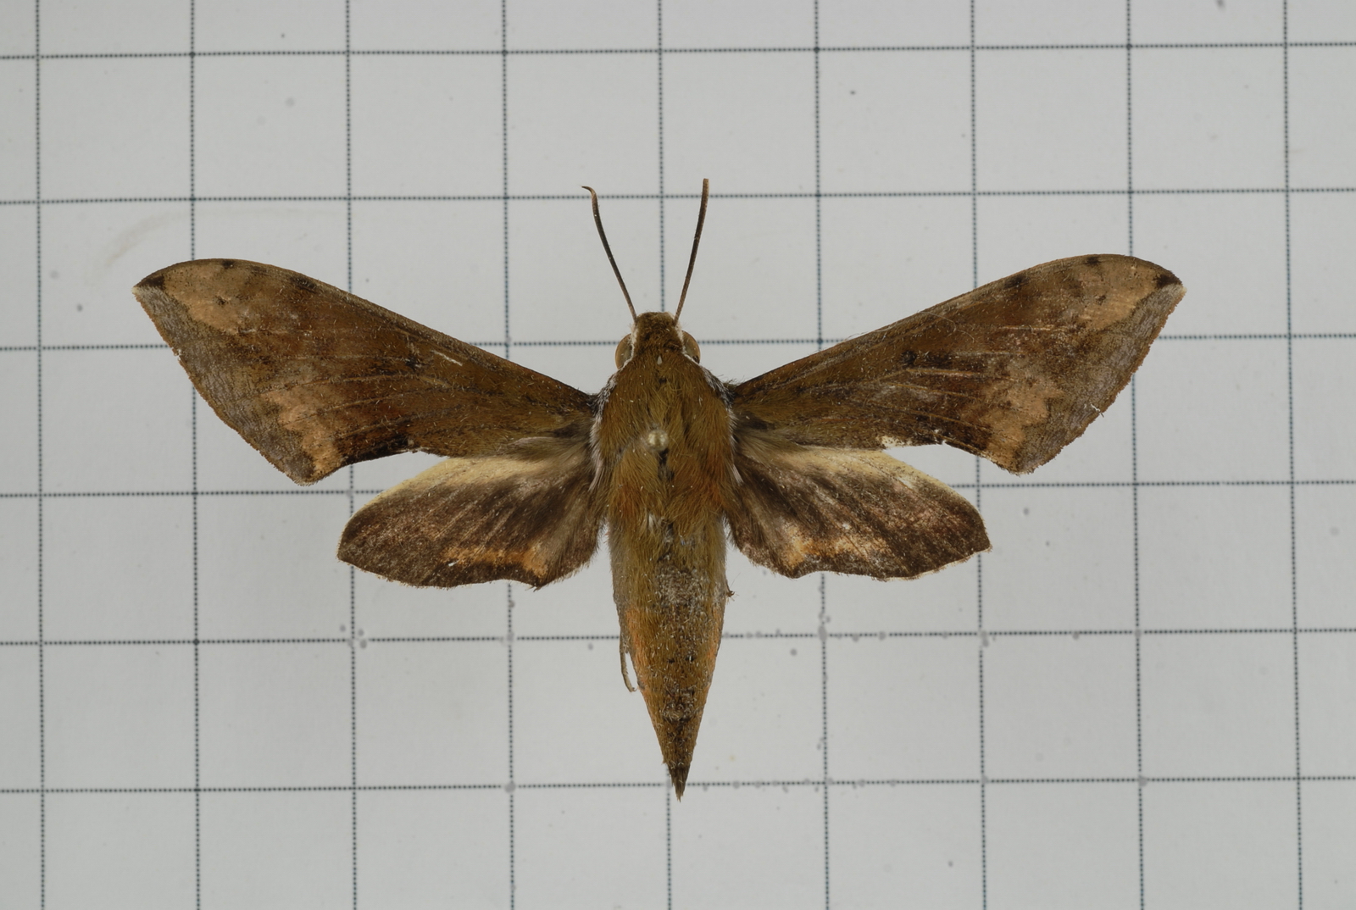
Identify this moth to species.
Rhagastis castor formosana
